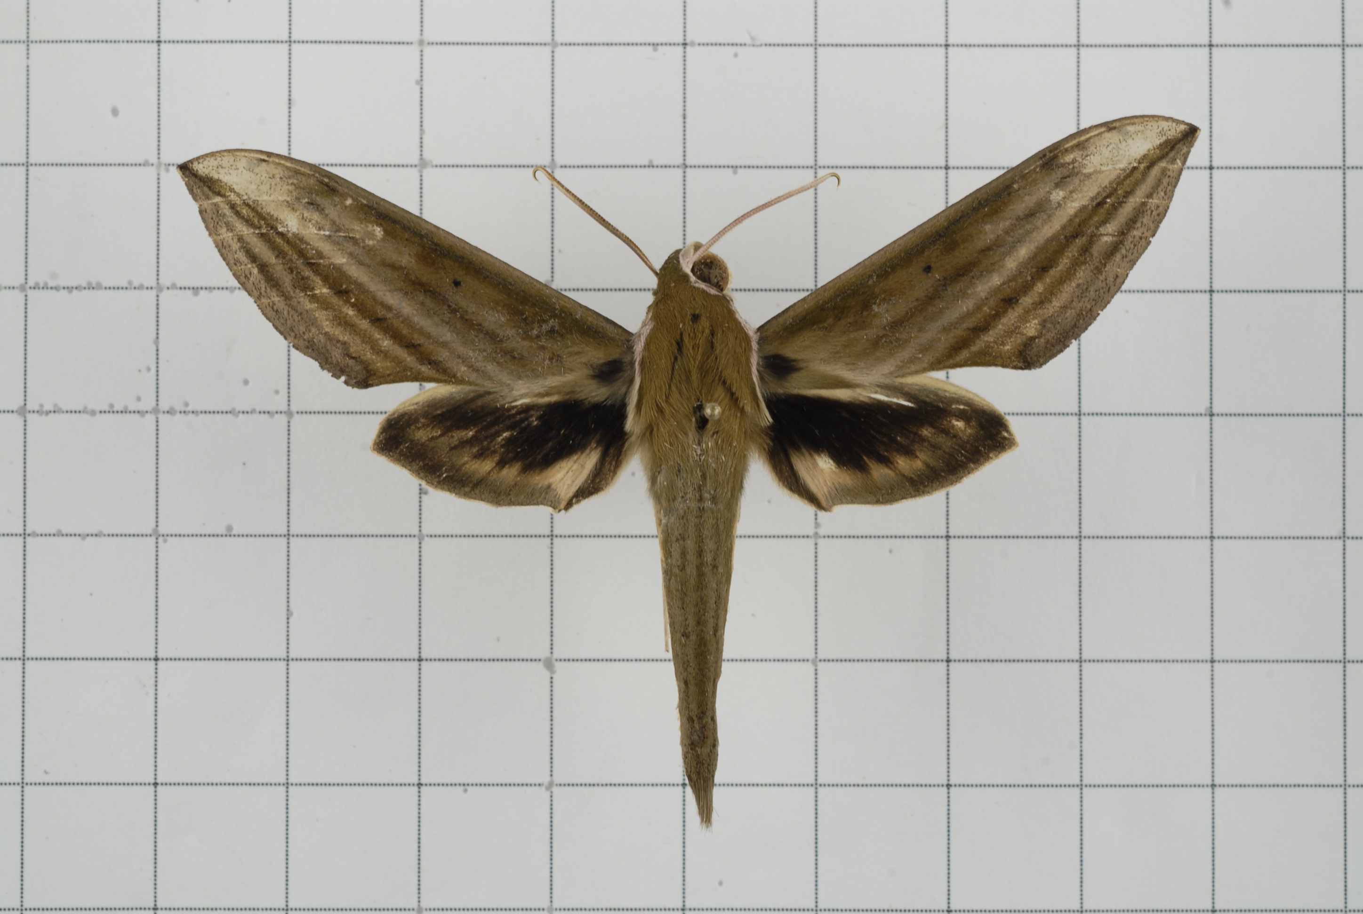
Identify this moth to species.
Cechetra minor
